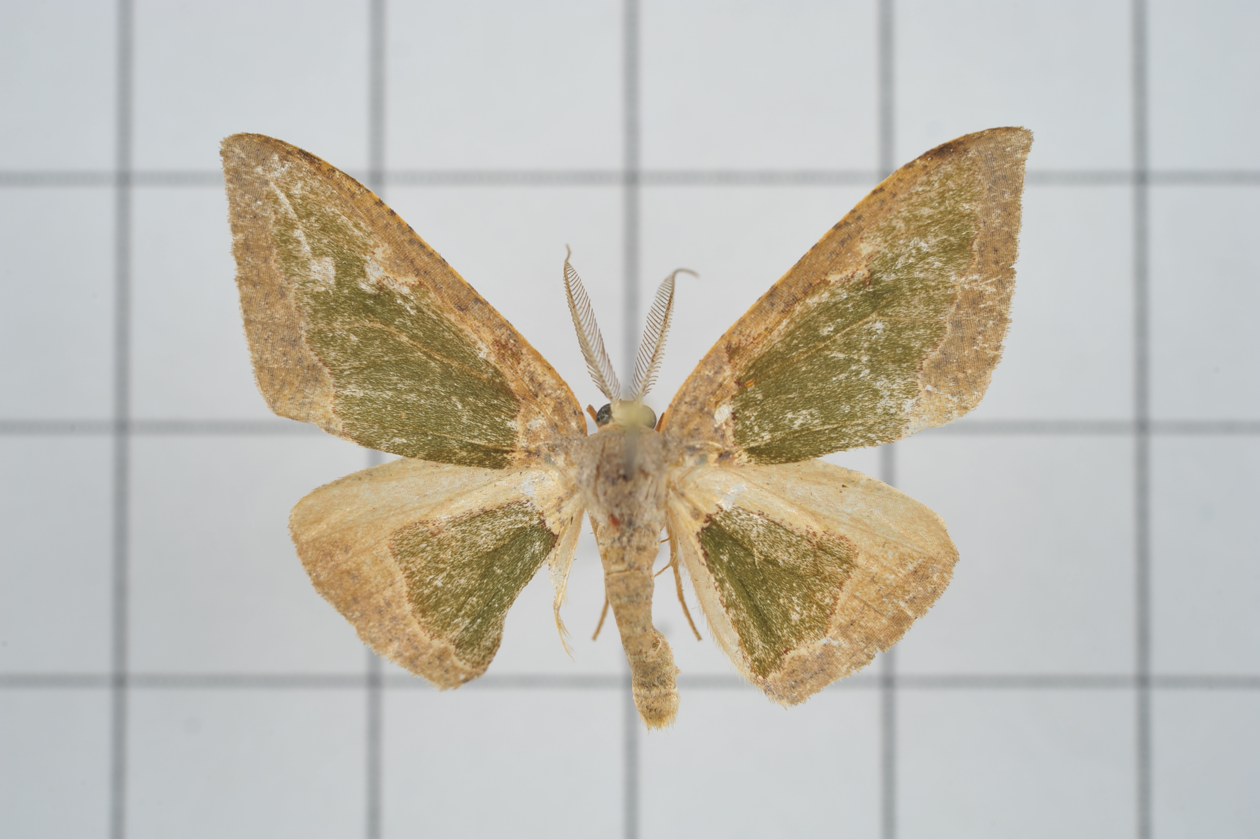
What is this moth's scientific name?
Celenna festivaria formosensis
